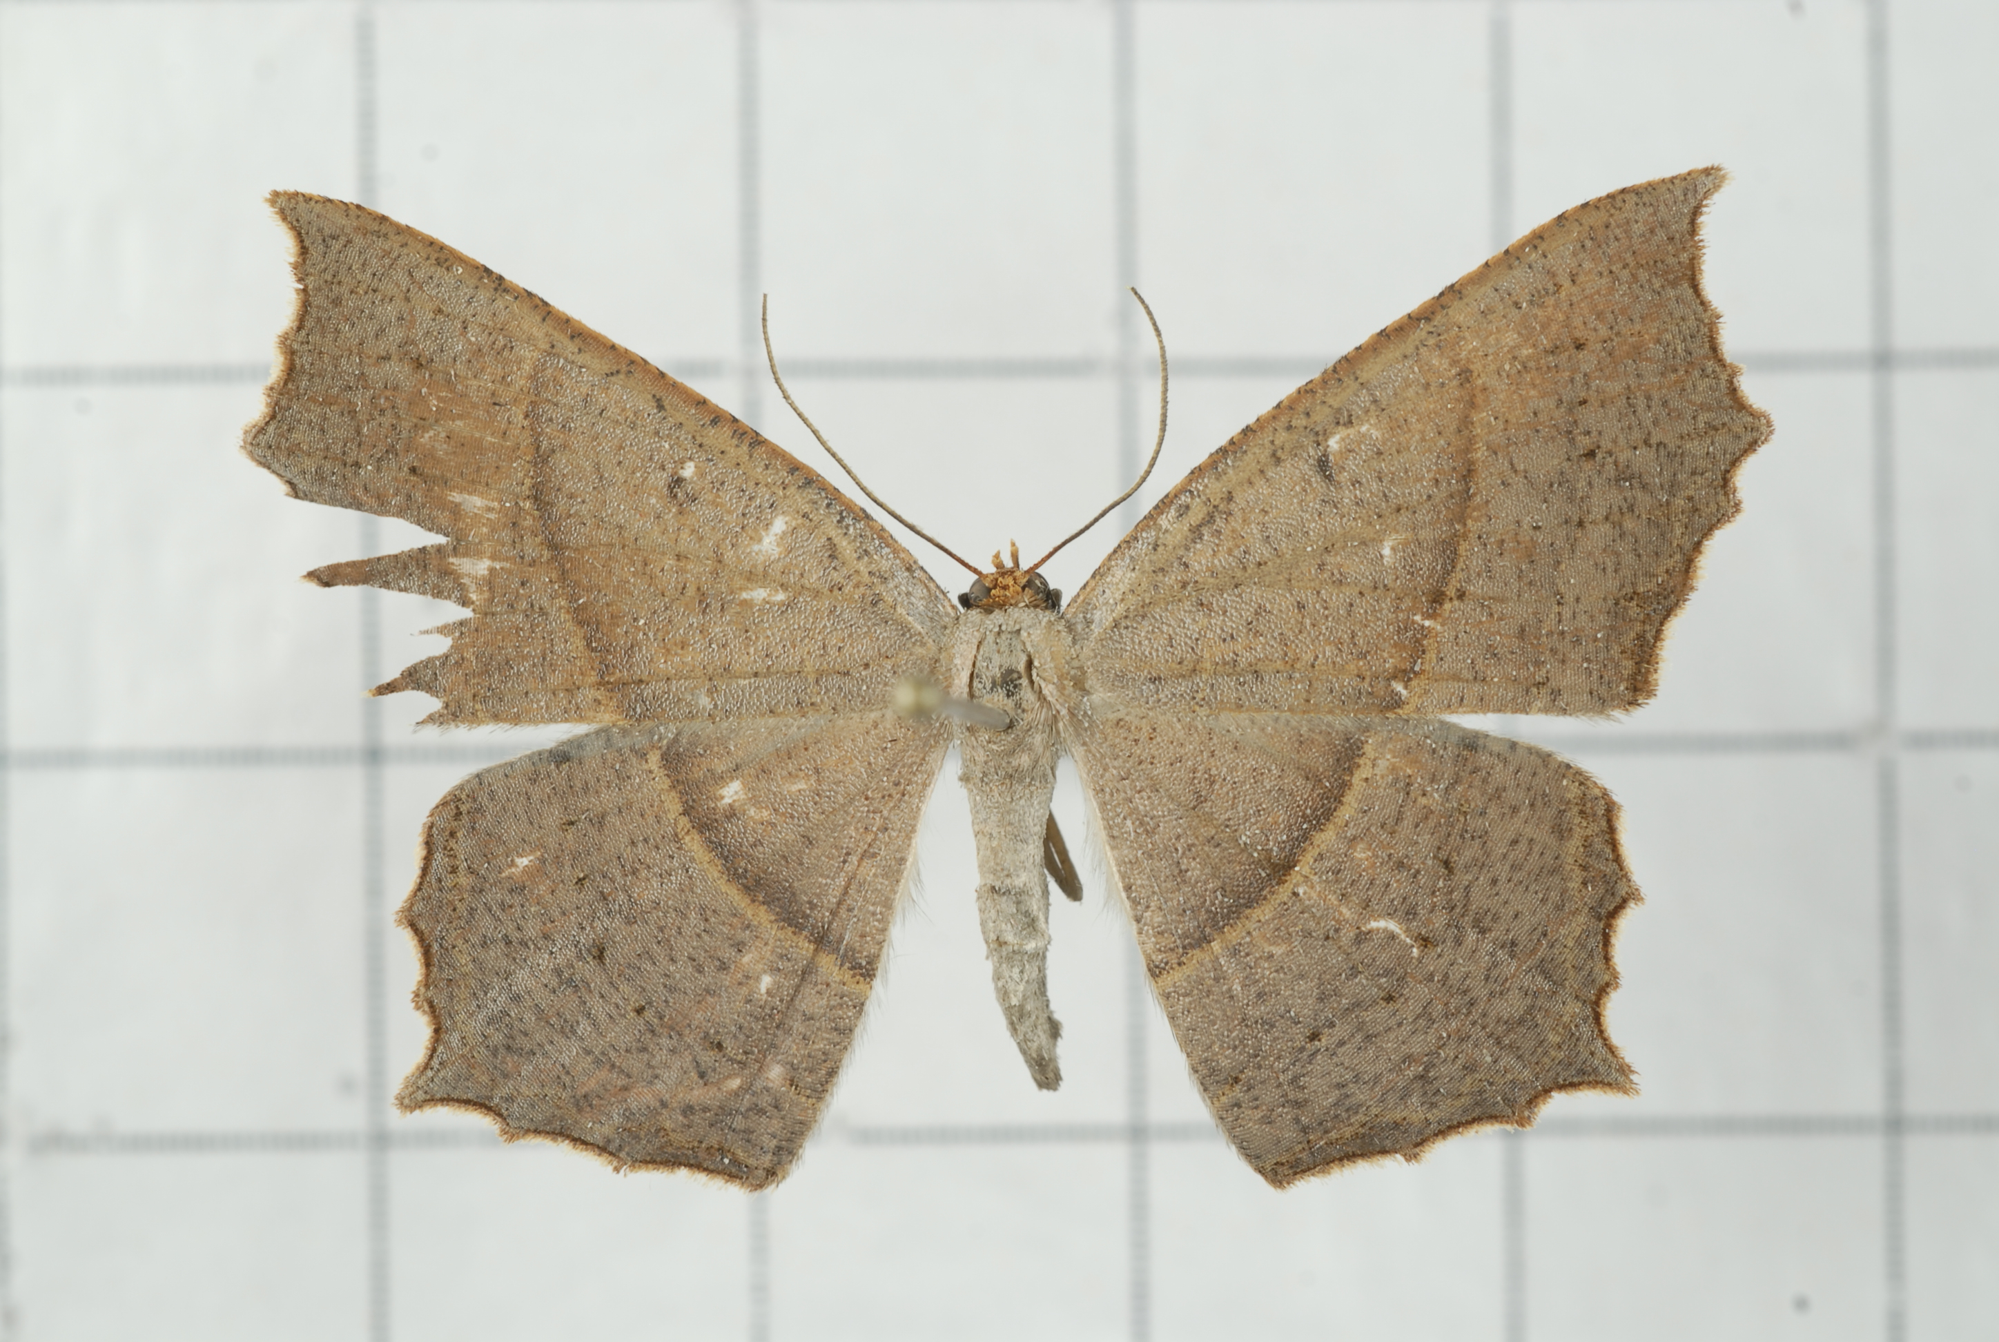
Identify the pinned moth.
Danala lilacina
